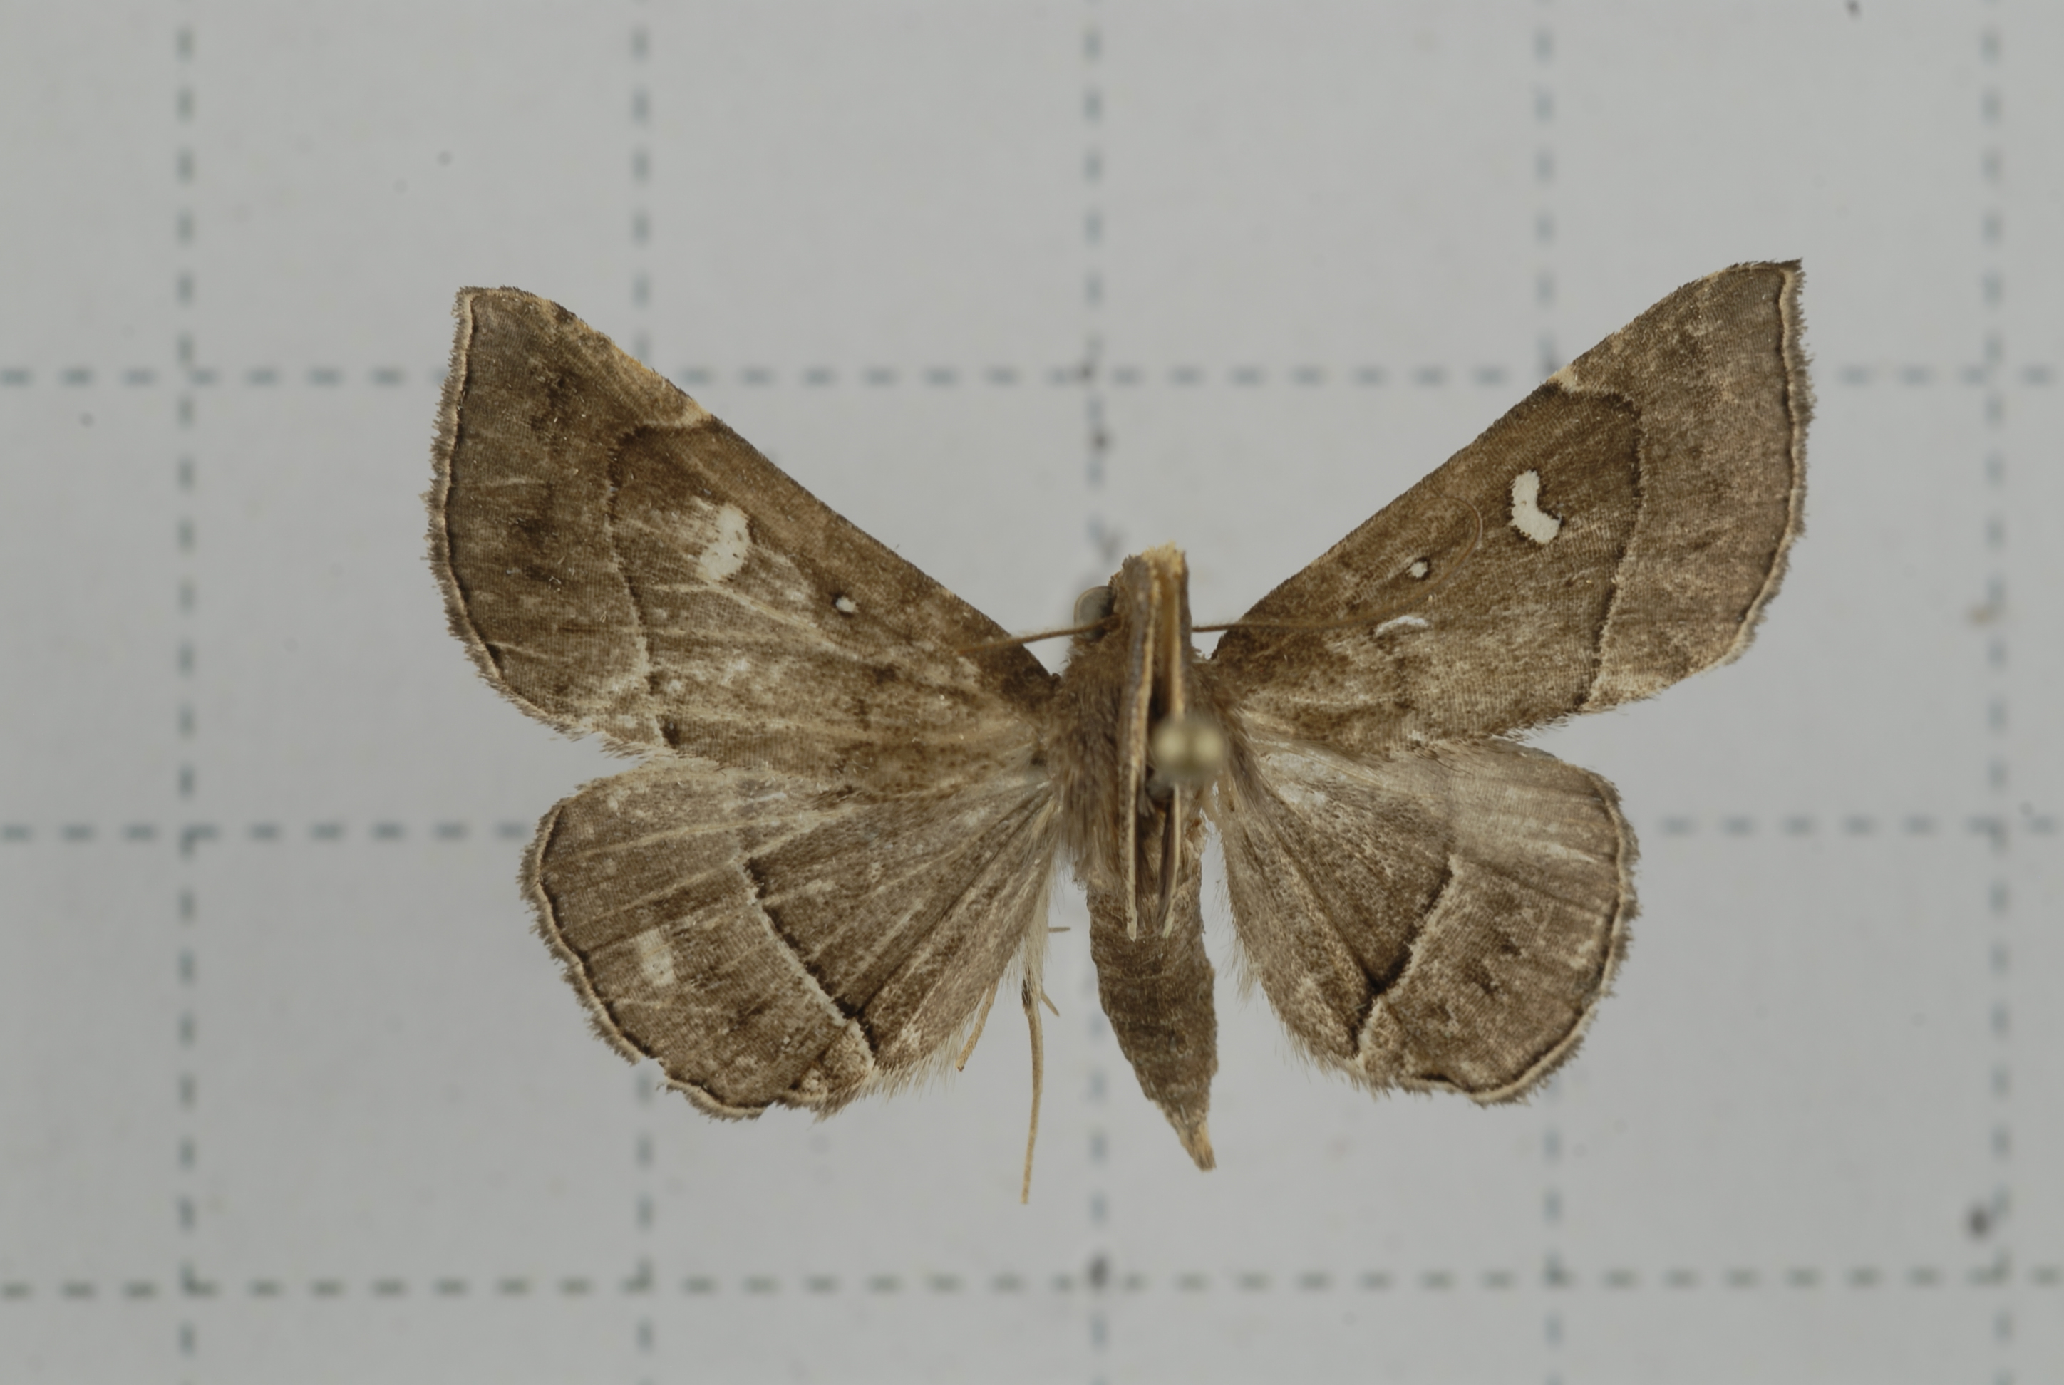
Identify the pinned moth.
Cidariplura gladiata
